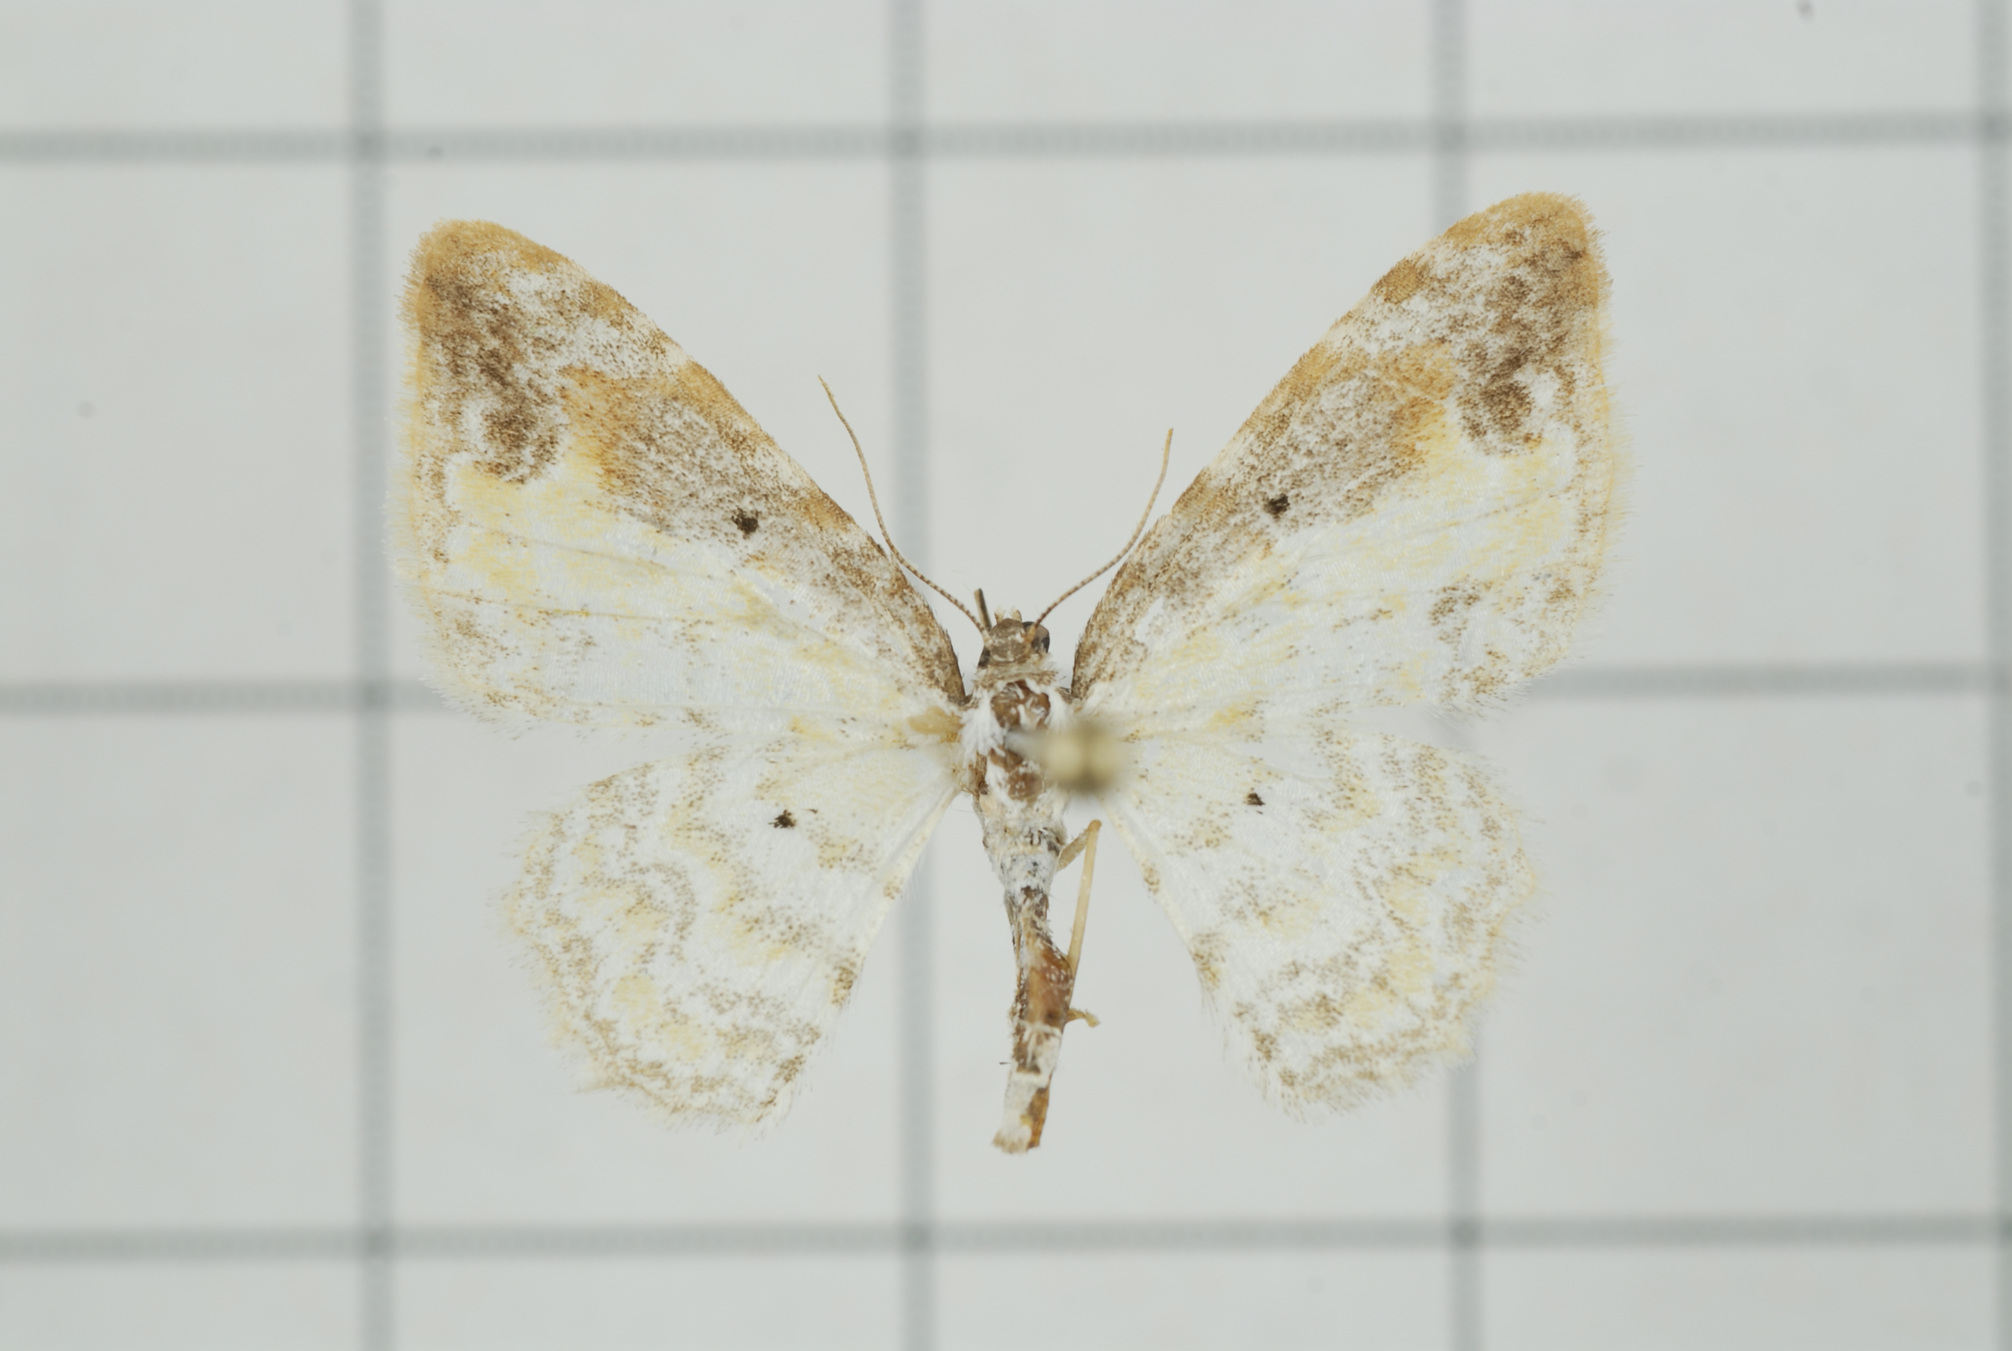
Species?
Acolutha pictaria imbecilla
